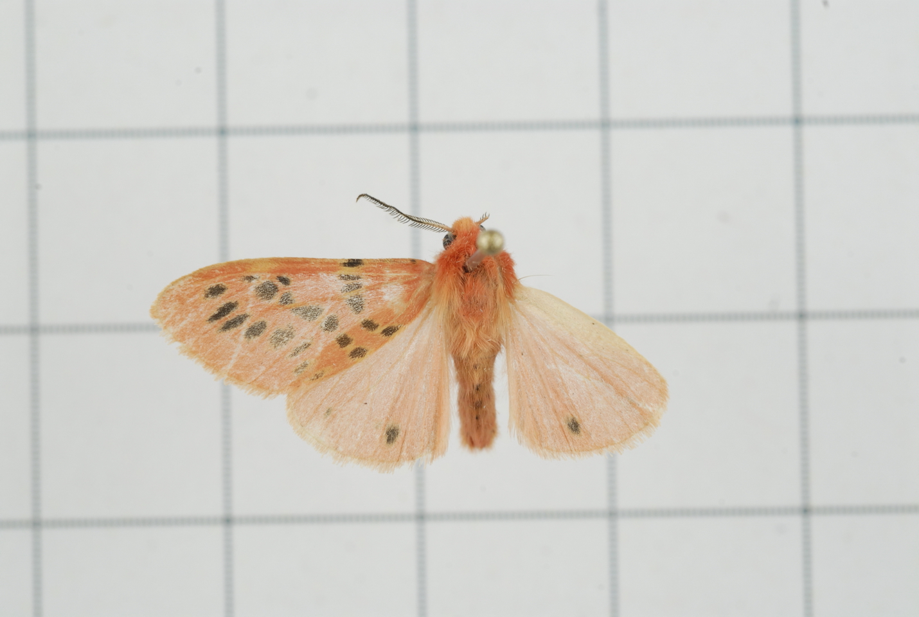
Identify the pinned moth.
Lemyra alikangensis
